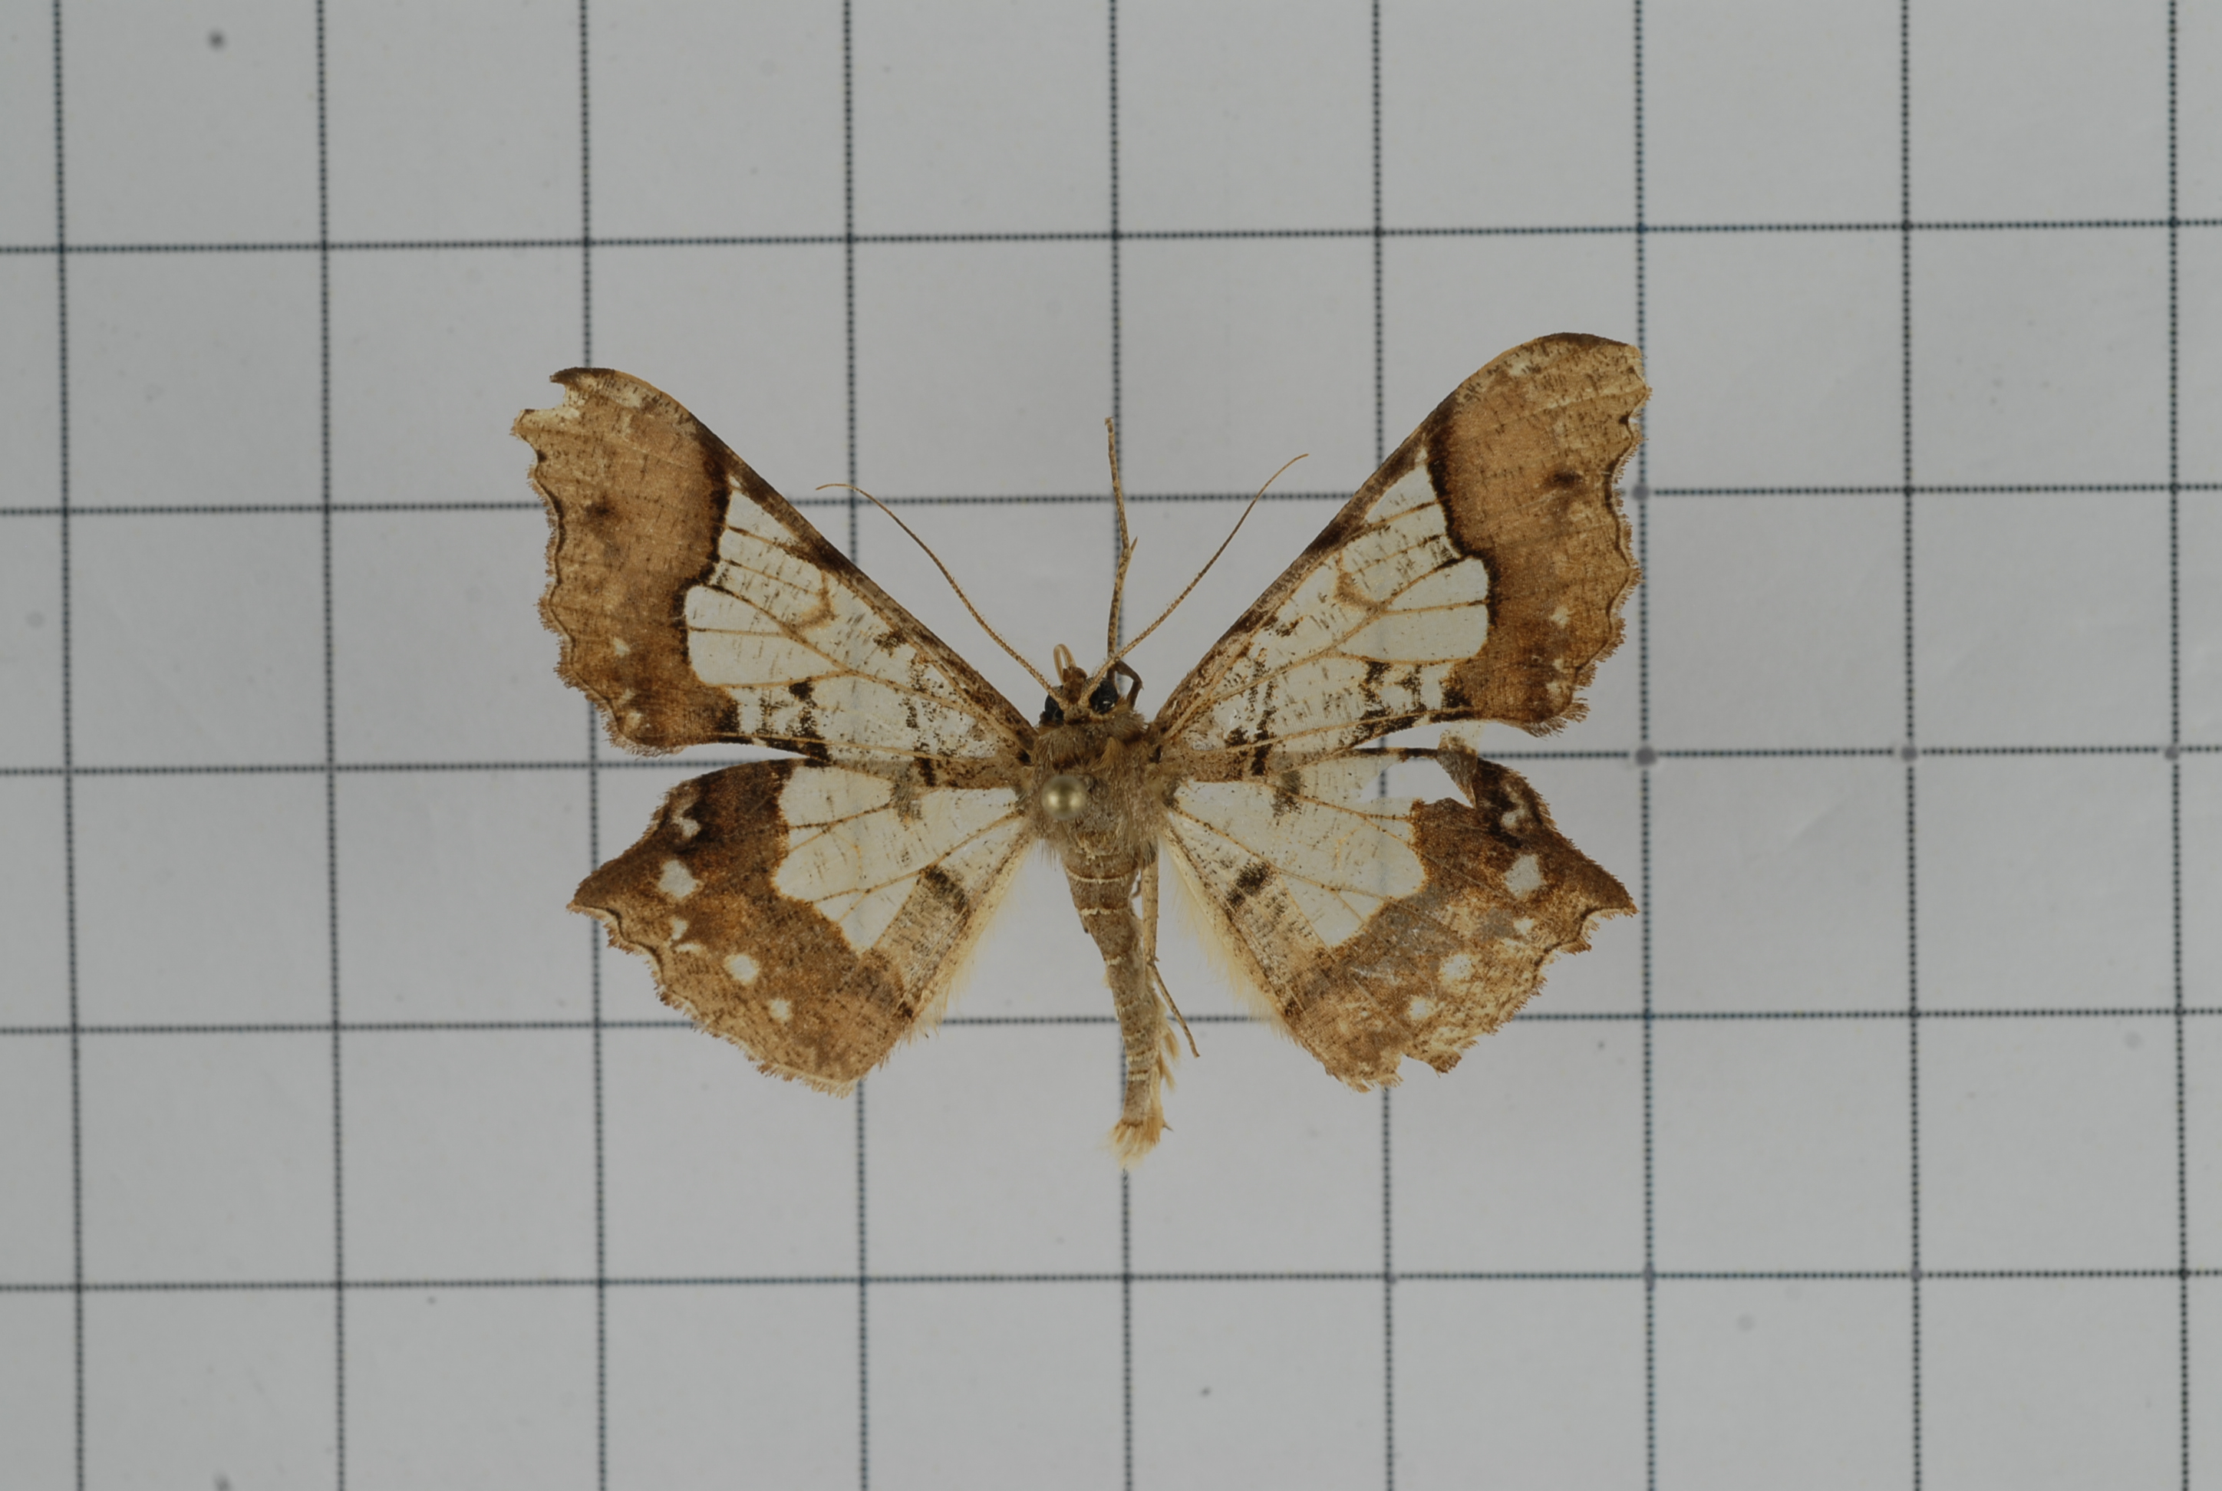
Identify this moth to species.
Krananda semihyalina
